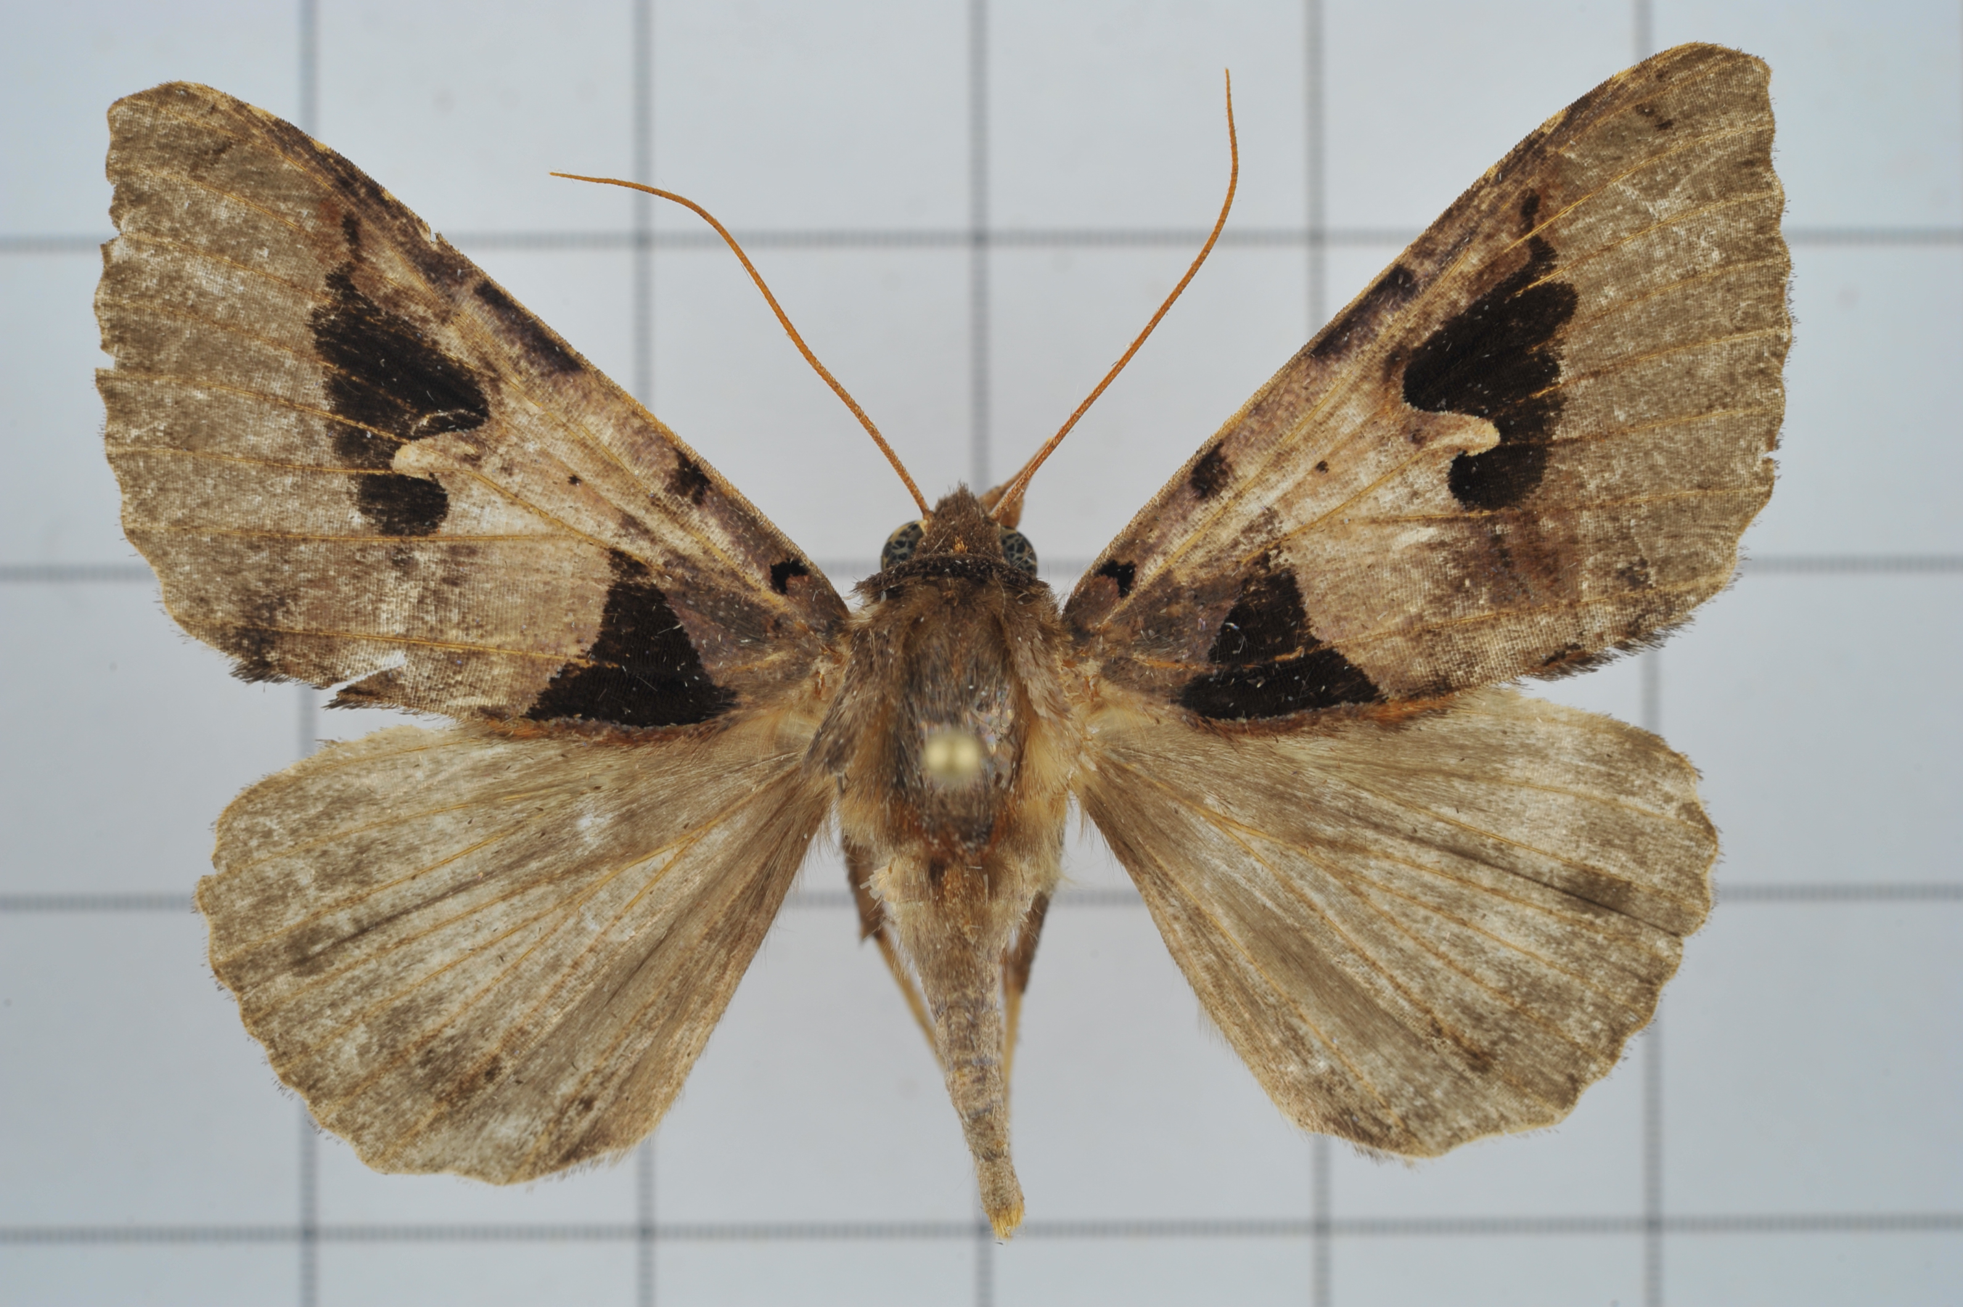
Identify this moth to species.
Avatha chinensis
